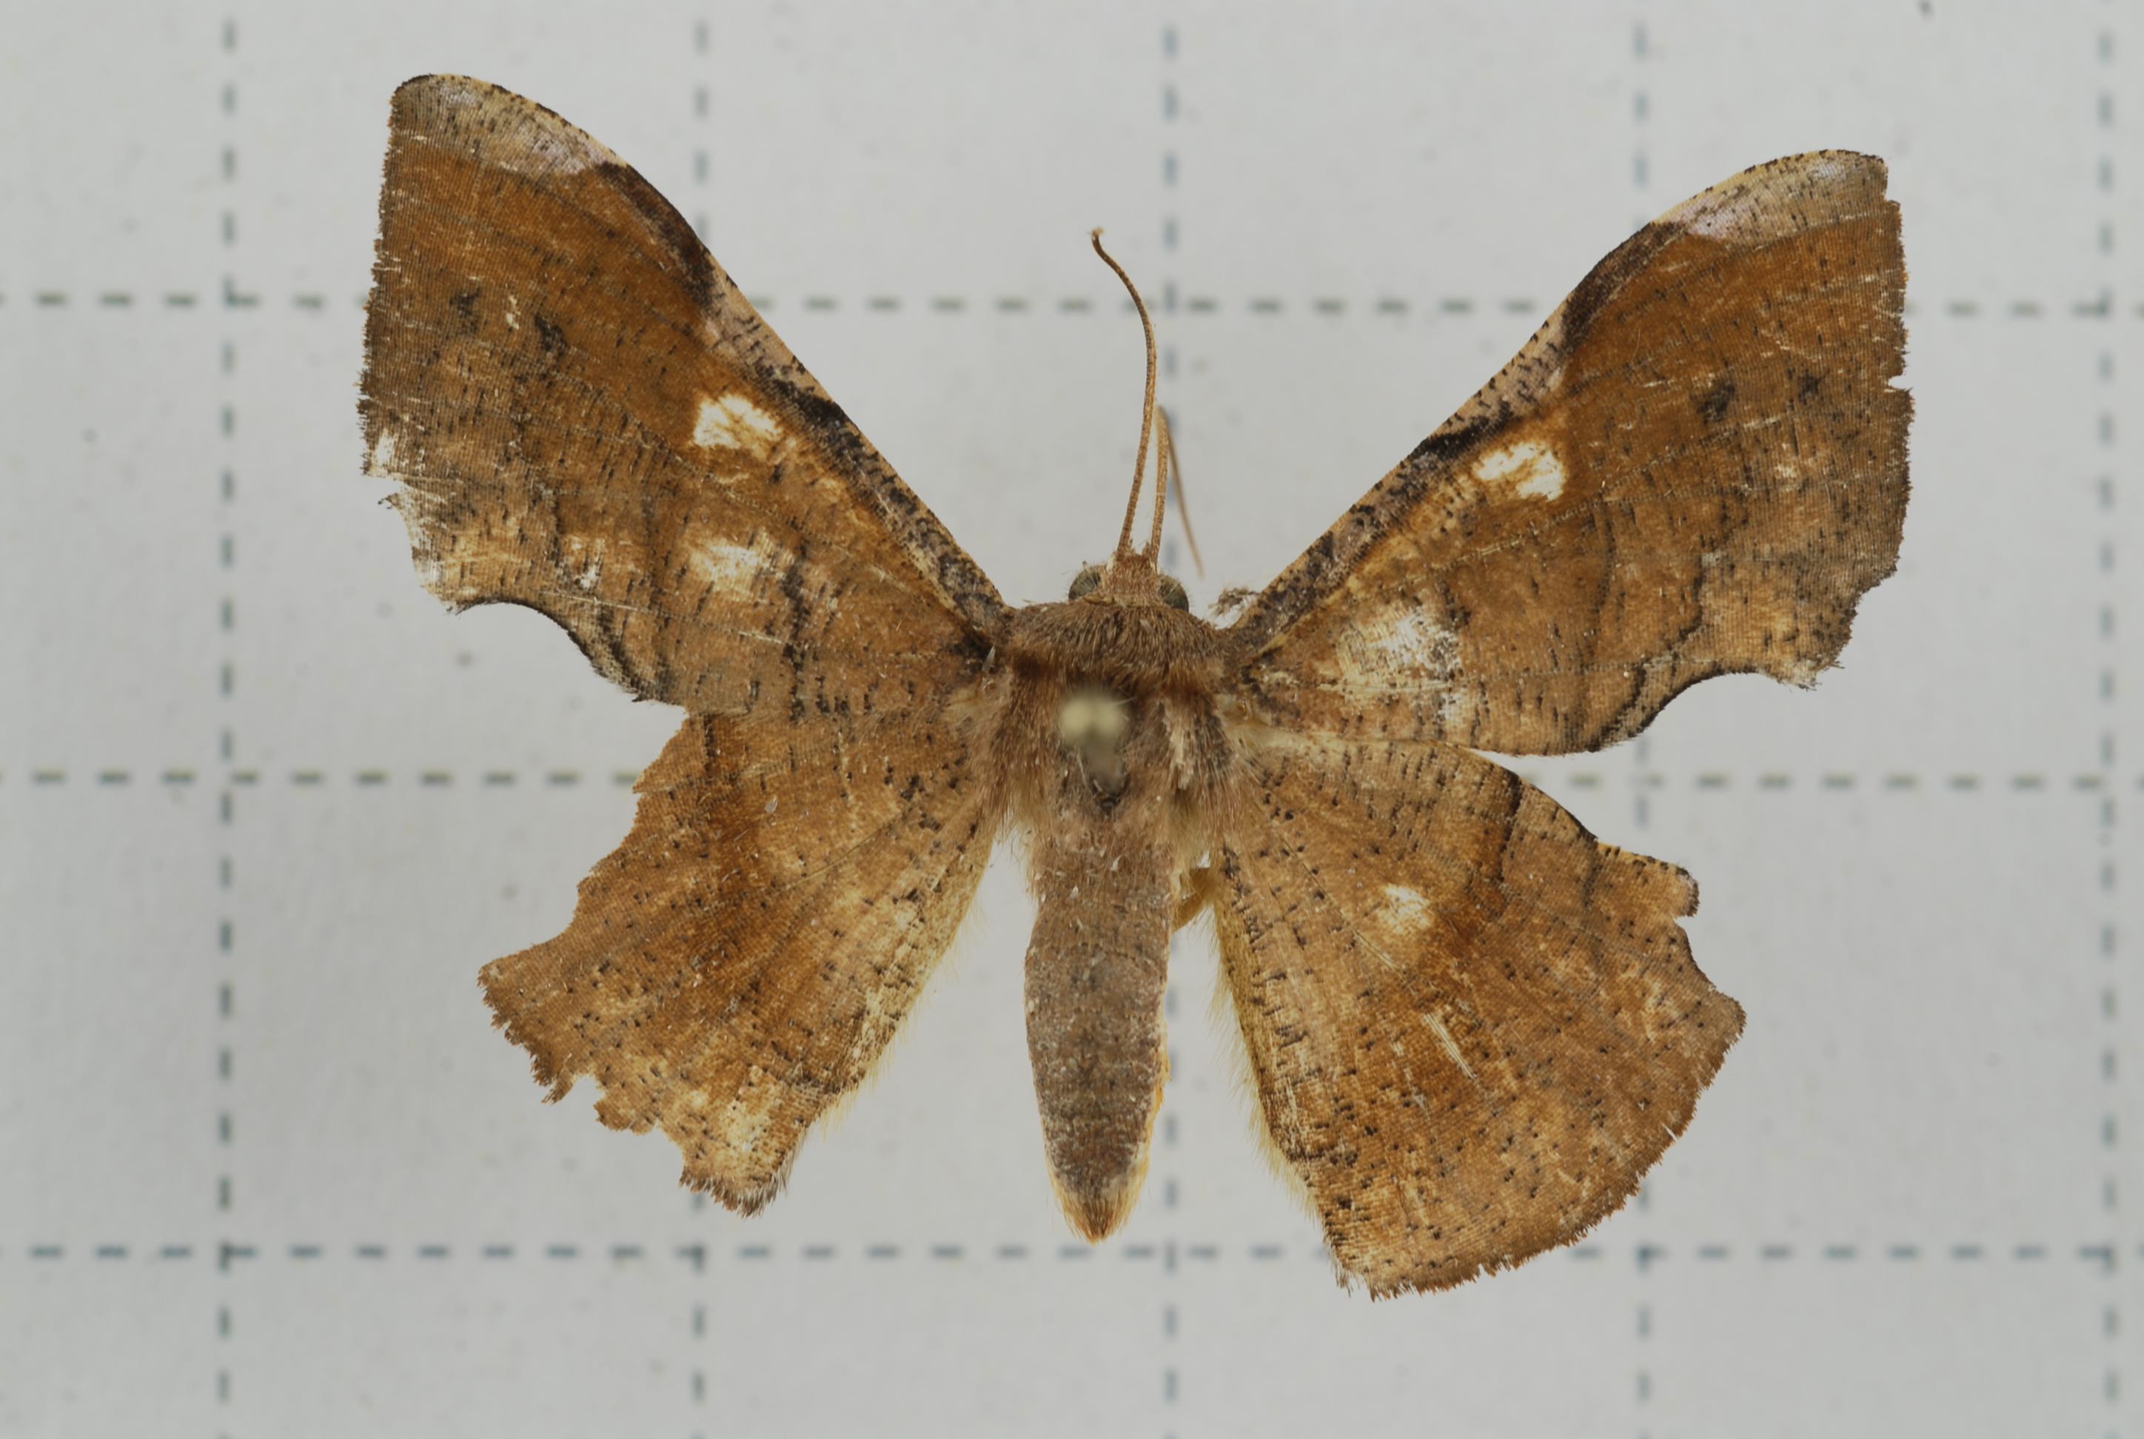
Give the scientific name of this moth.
Fascellina chromataria
